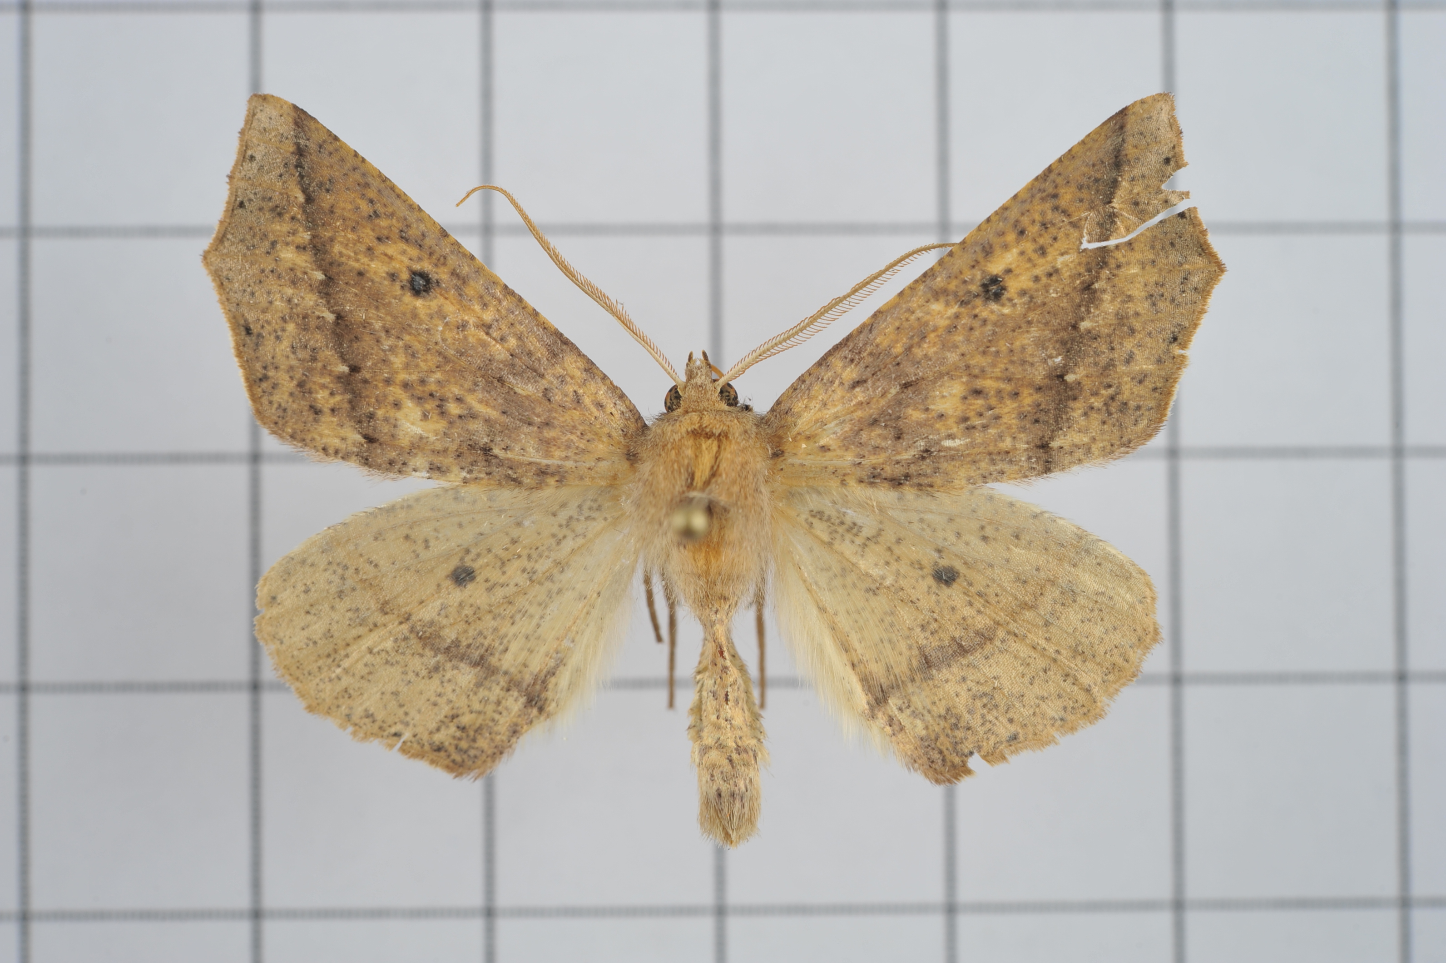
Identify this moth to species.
Odontopera albiguttulata
